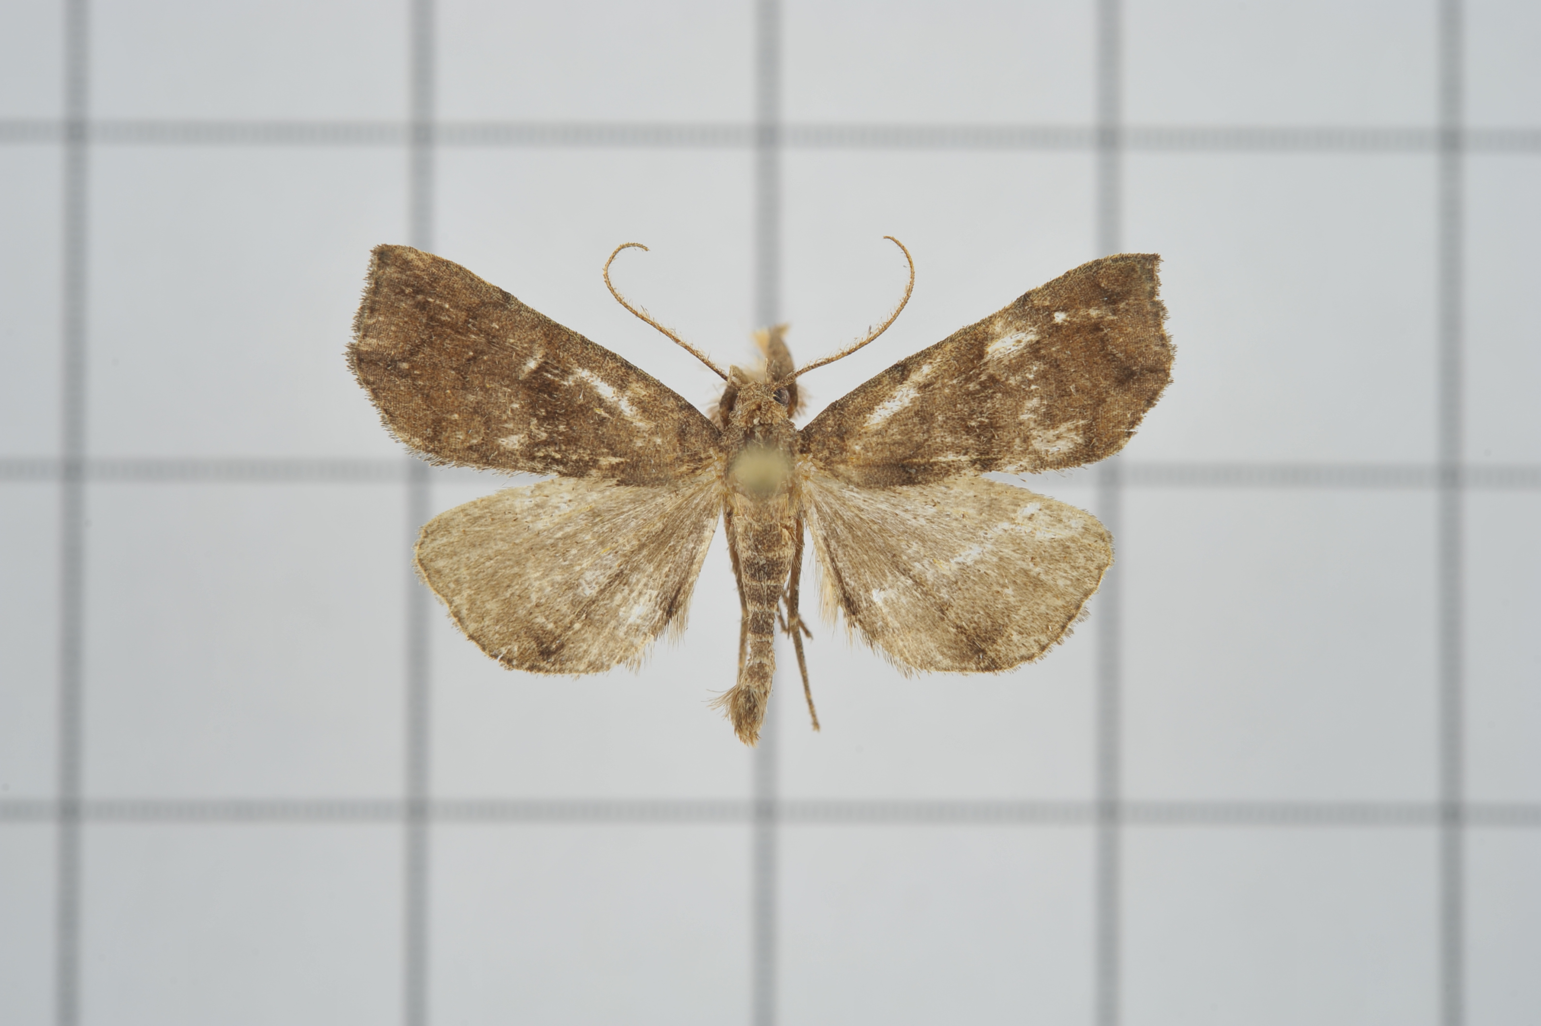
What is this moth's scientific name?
Hipoepa fractalis
